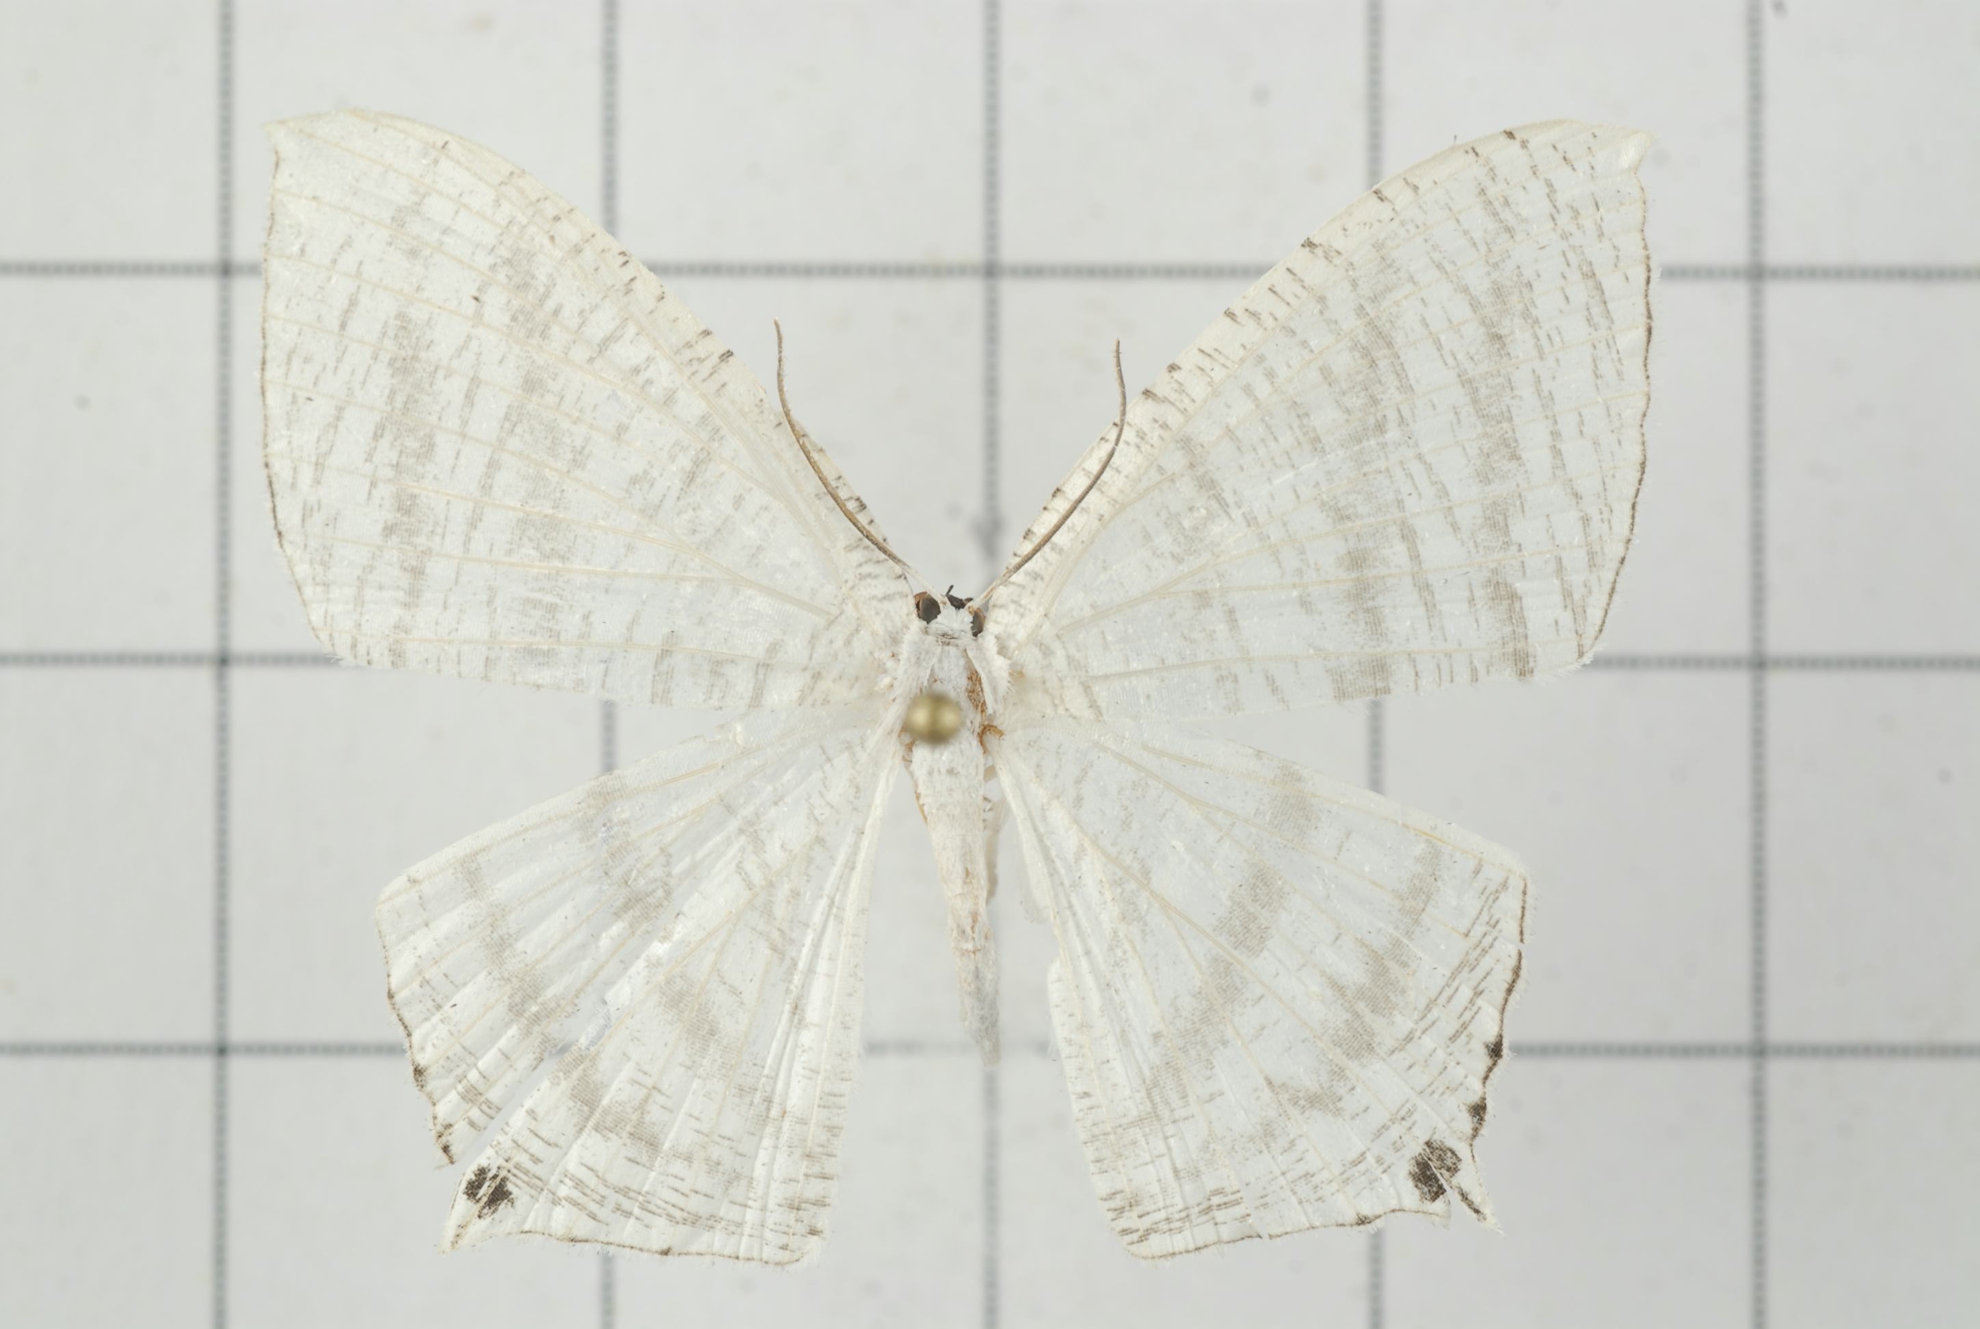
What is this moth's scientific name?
Micronia aculeata
